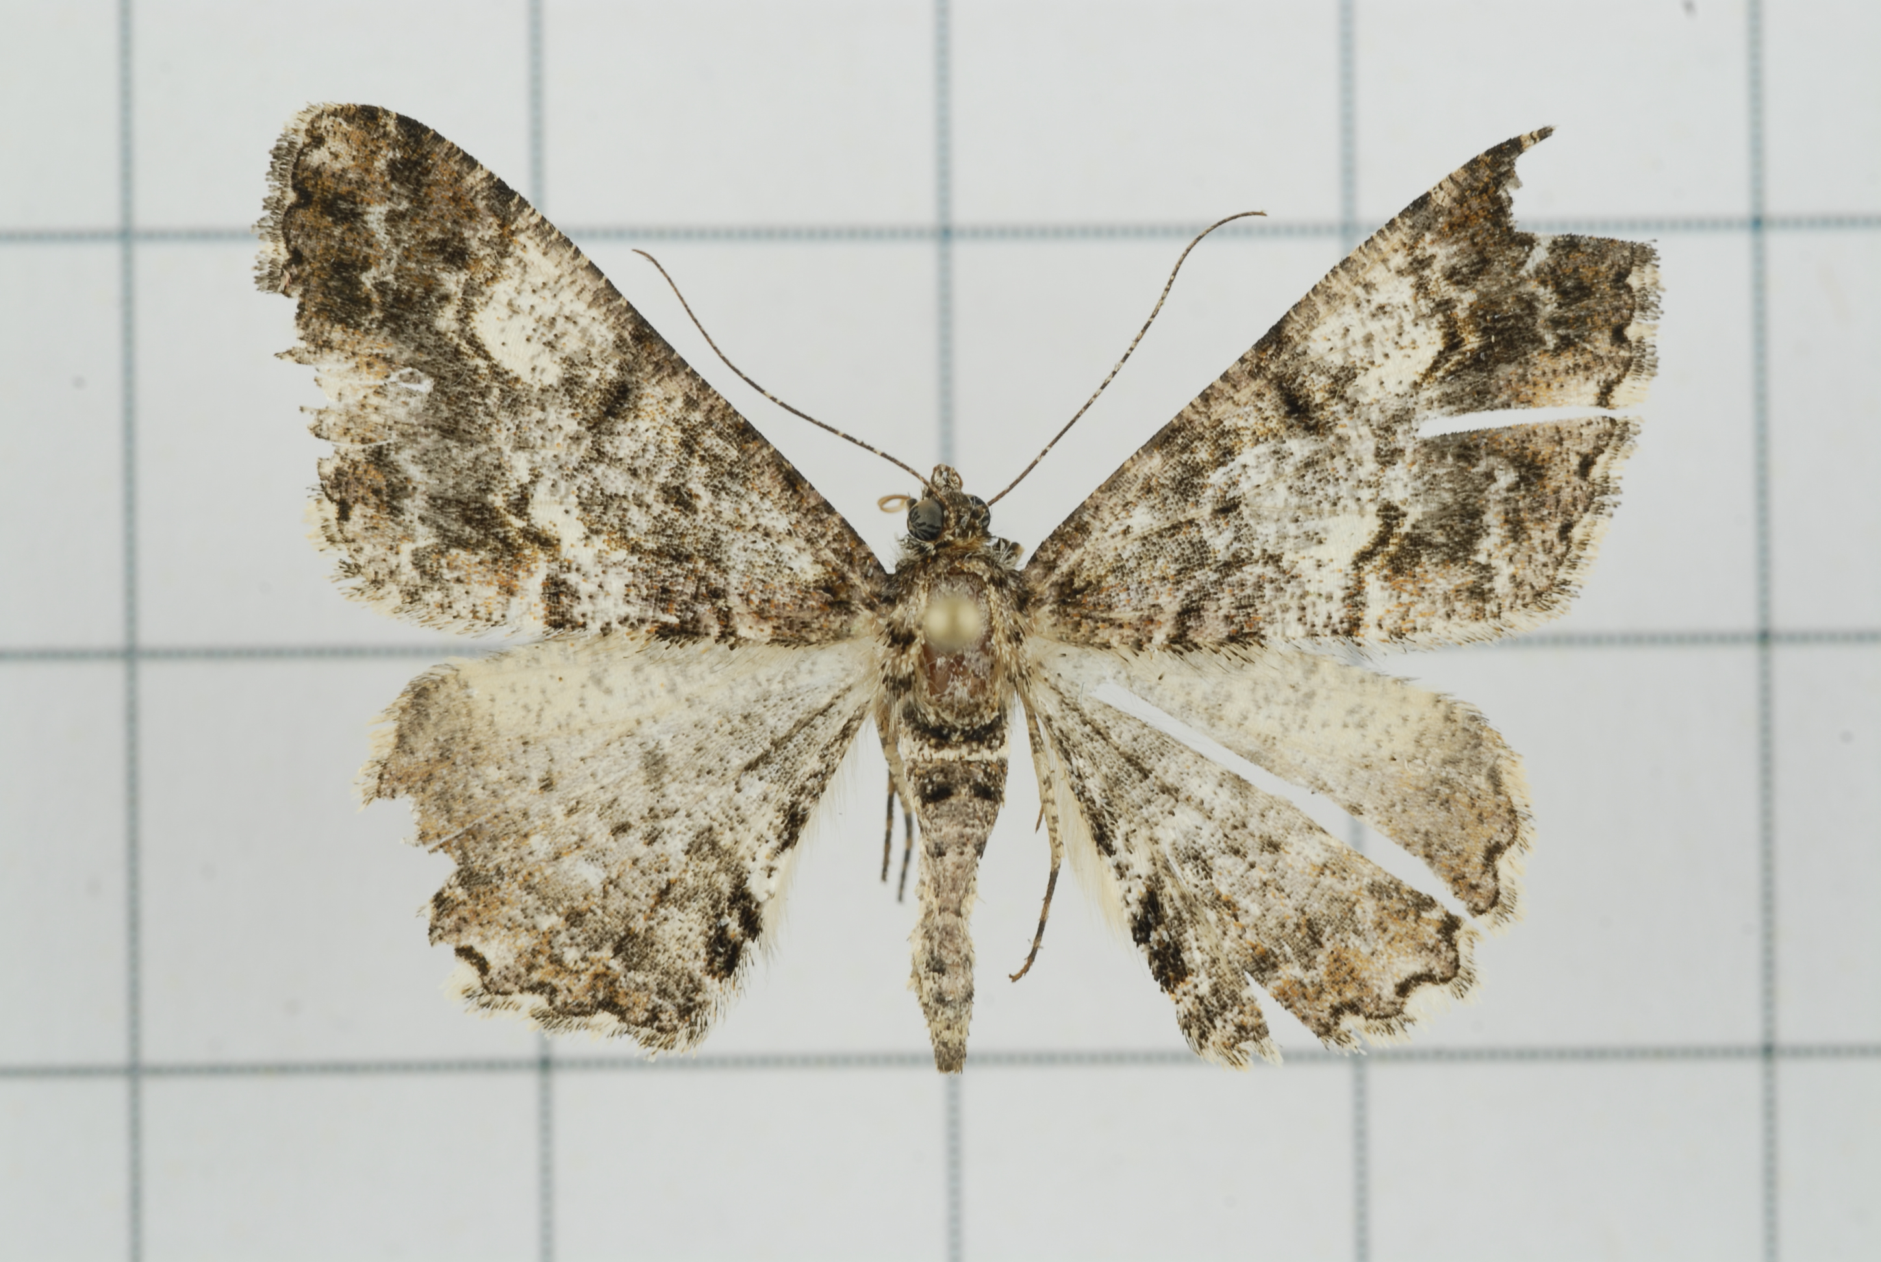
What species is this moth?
Alcis taiwanovariegata
